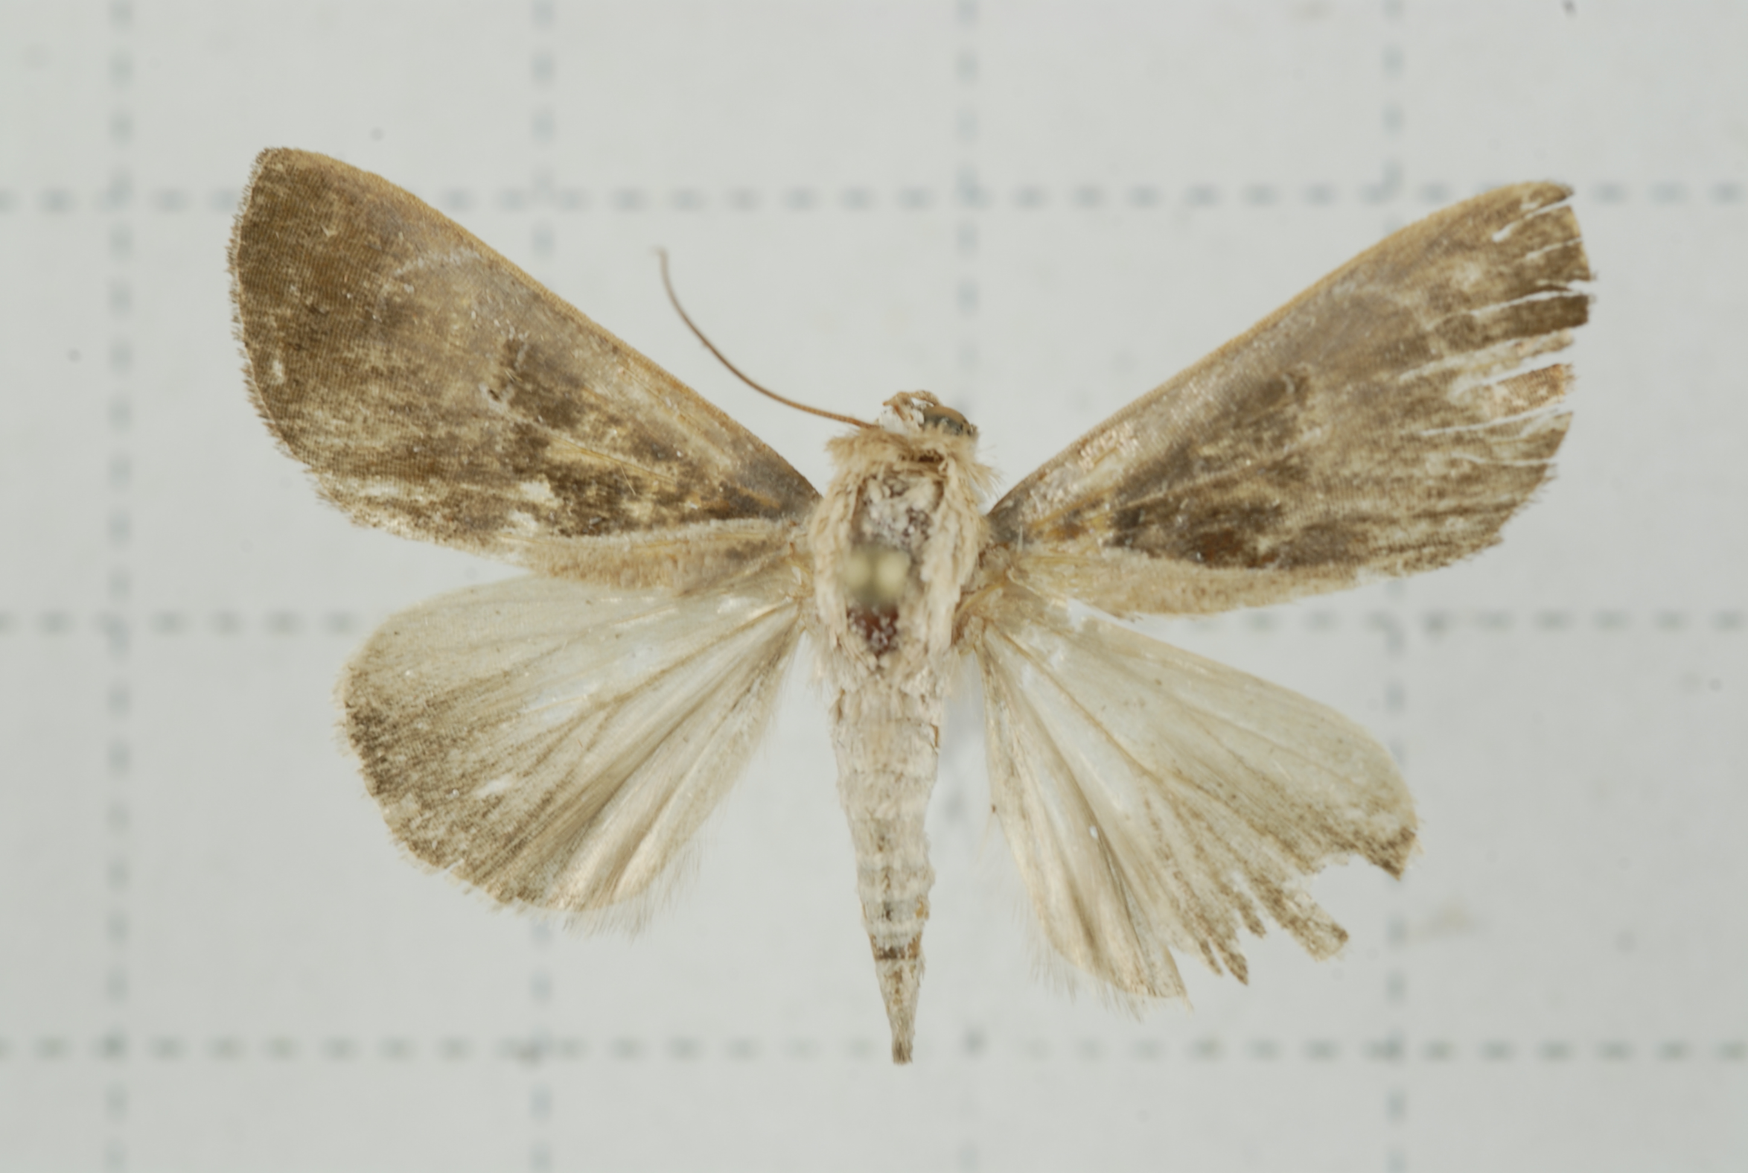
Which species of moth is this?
Westermannia elliptica elliptica
